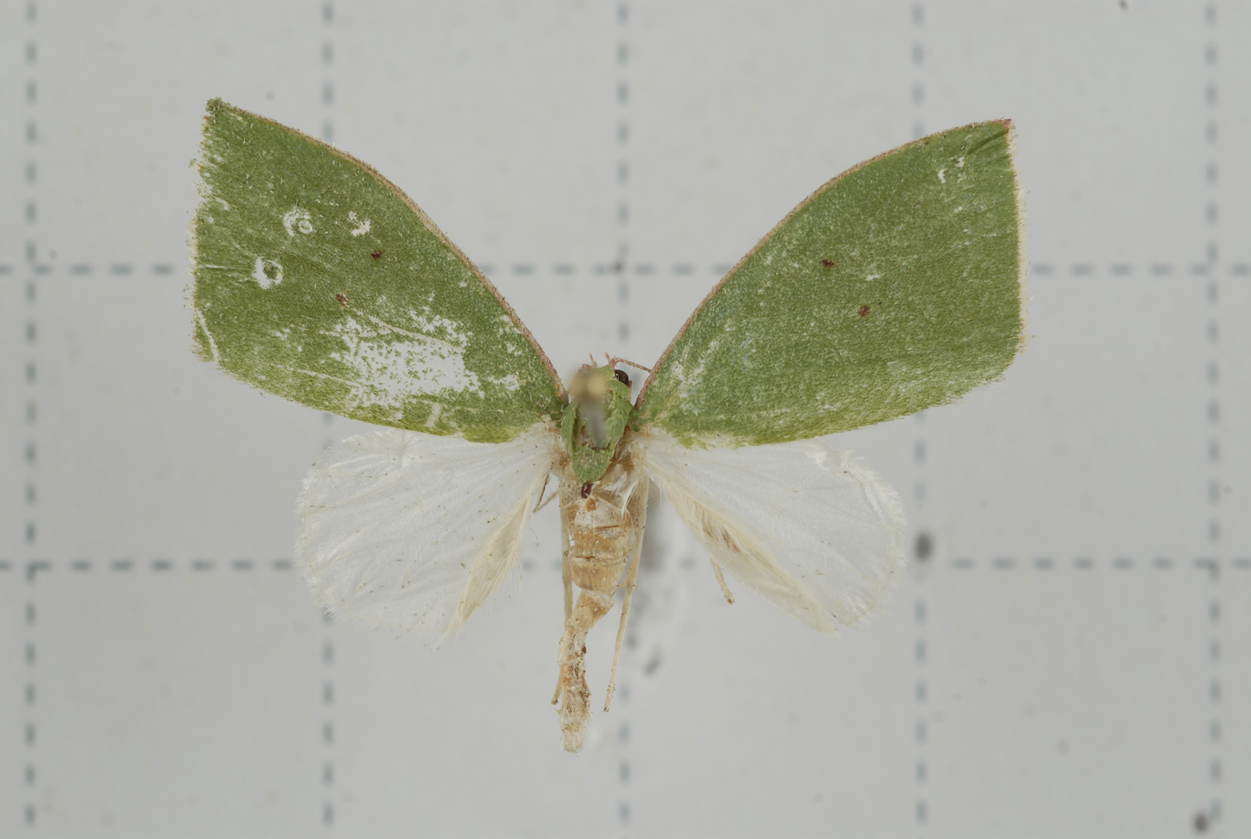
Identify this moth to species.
Tyana falcata
